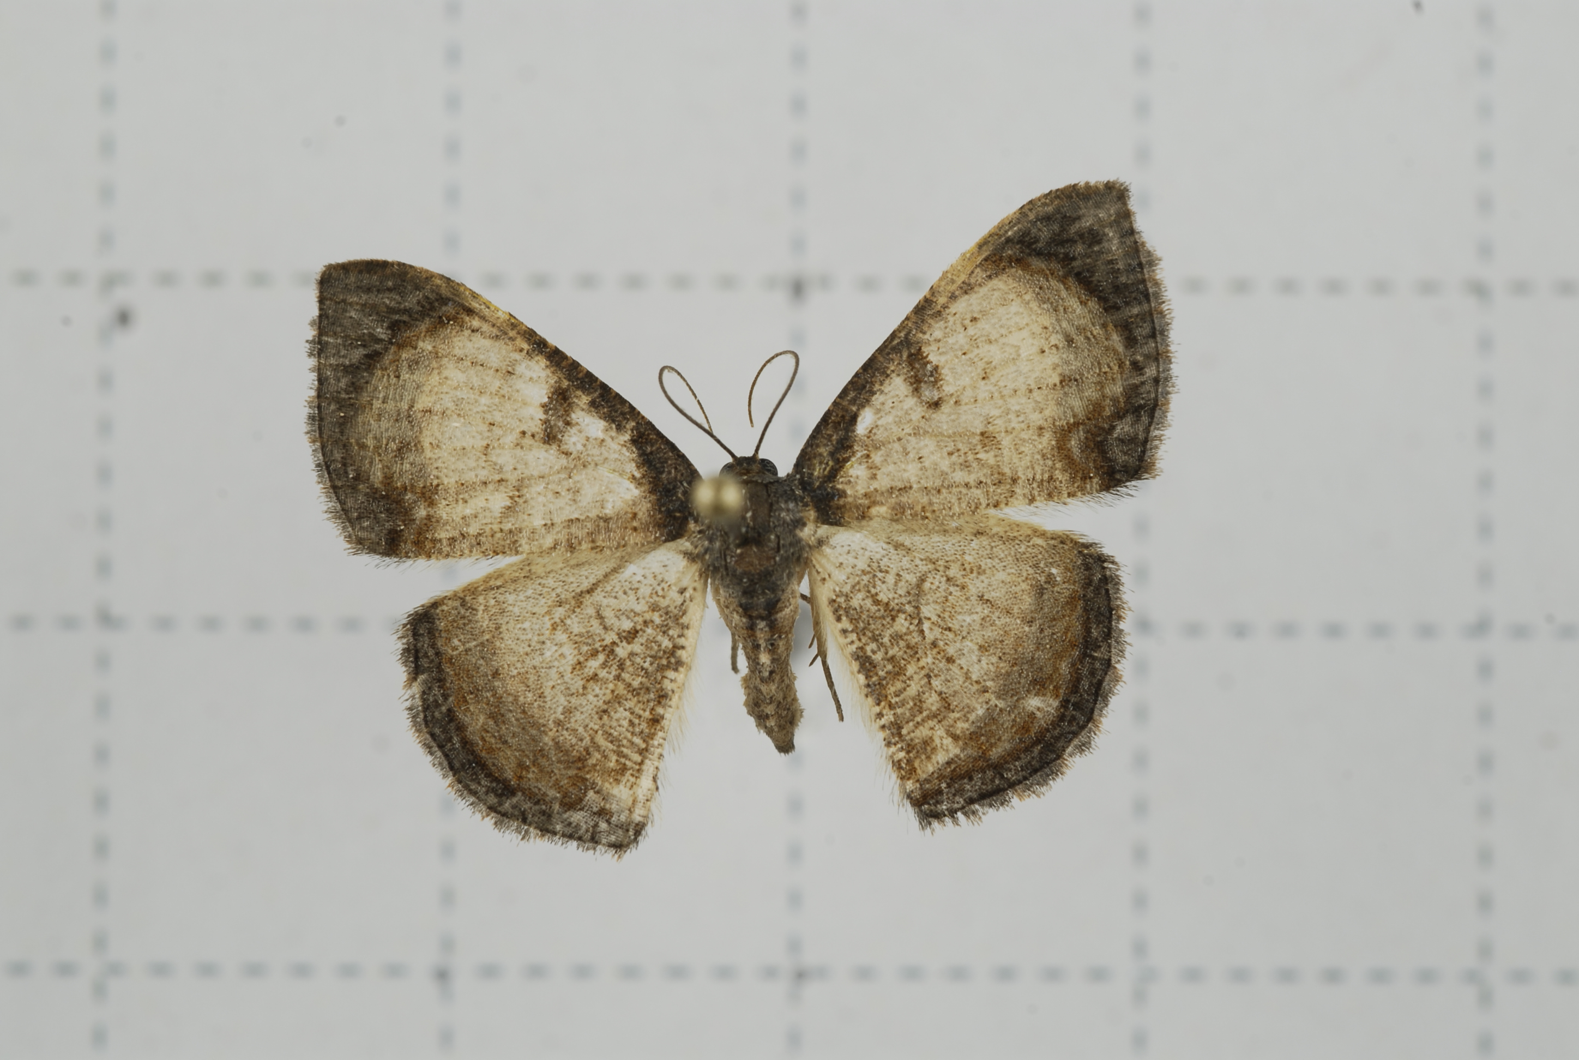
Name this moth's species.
Hydatocapnia gemina
